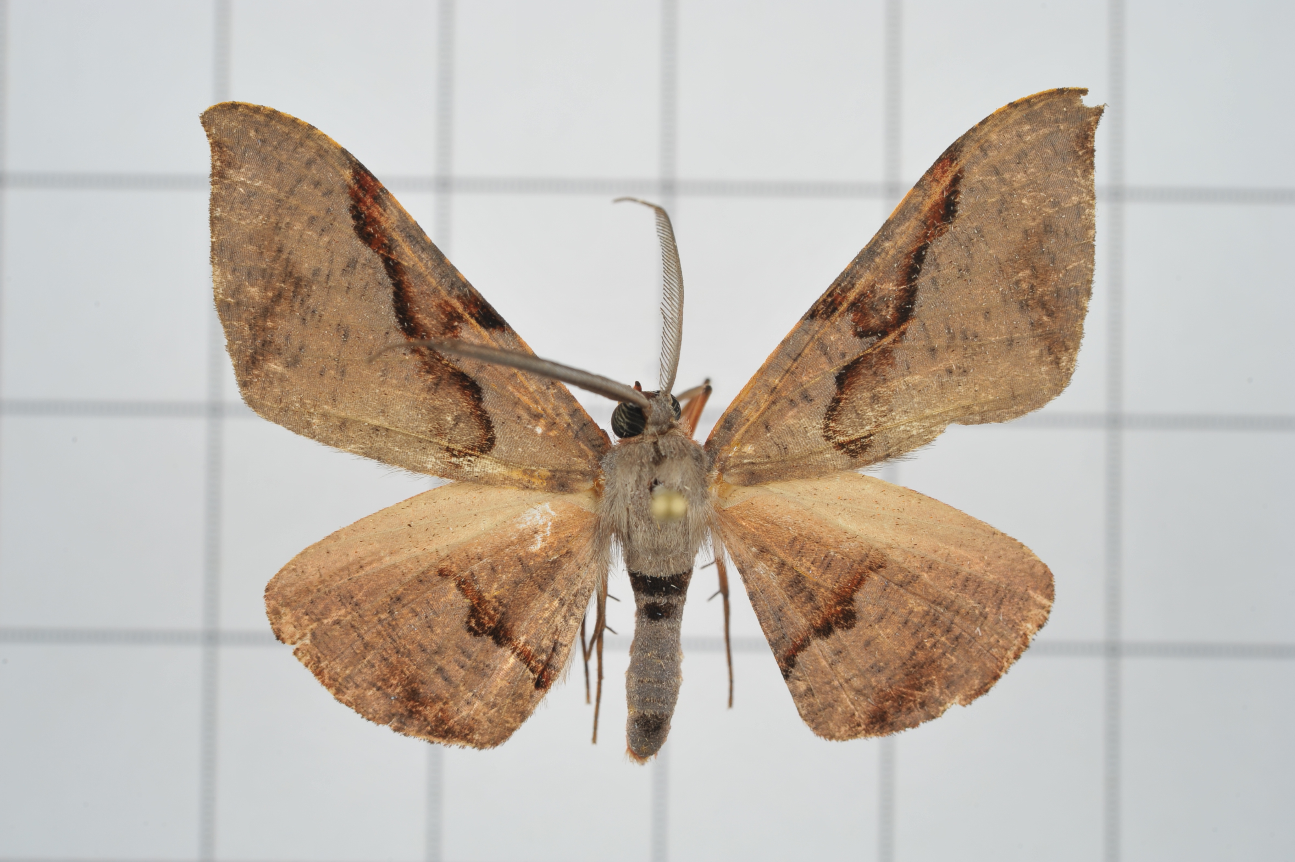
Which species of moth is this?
Hypochrosis baenzigeri
